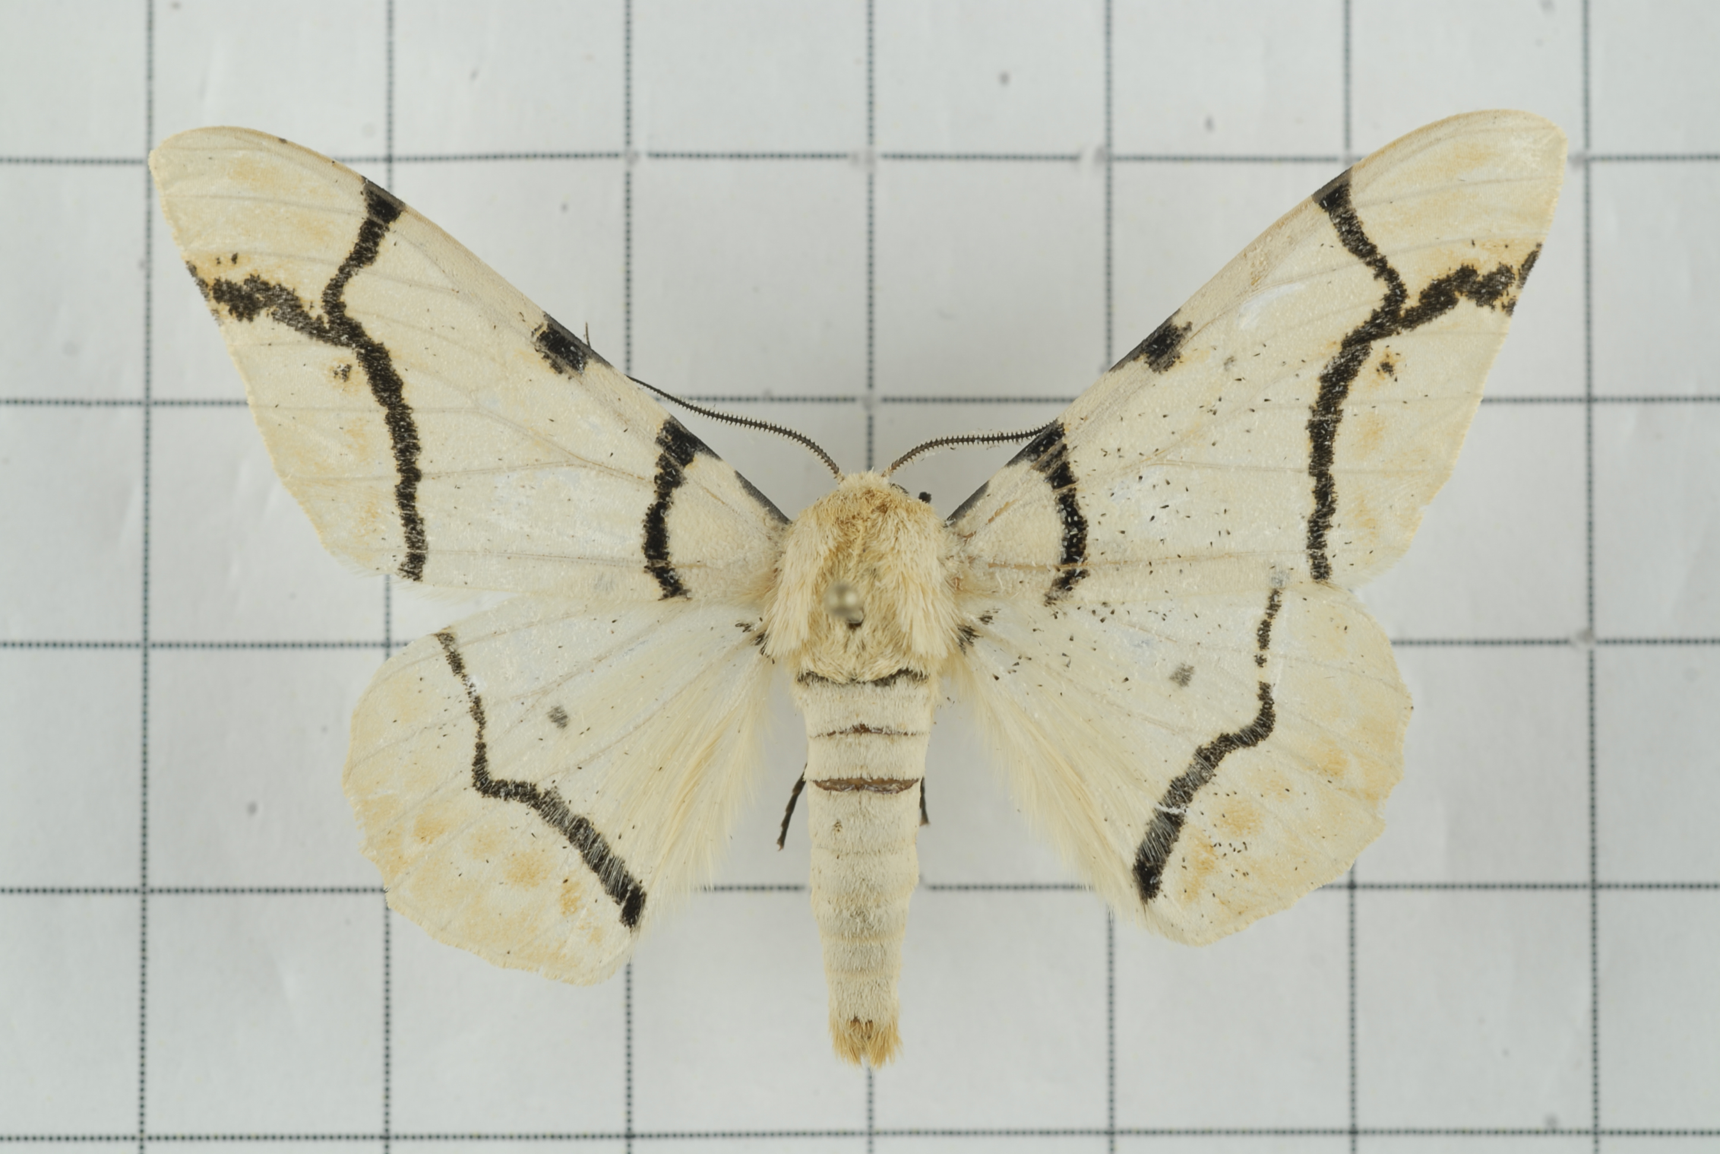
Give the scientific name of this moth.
Biston perclara
